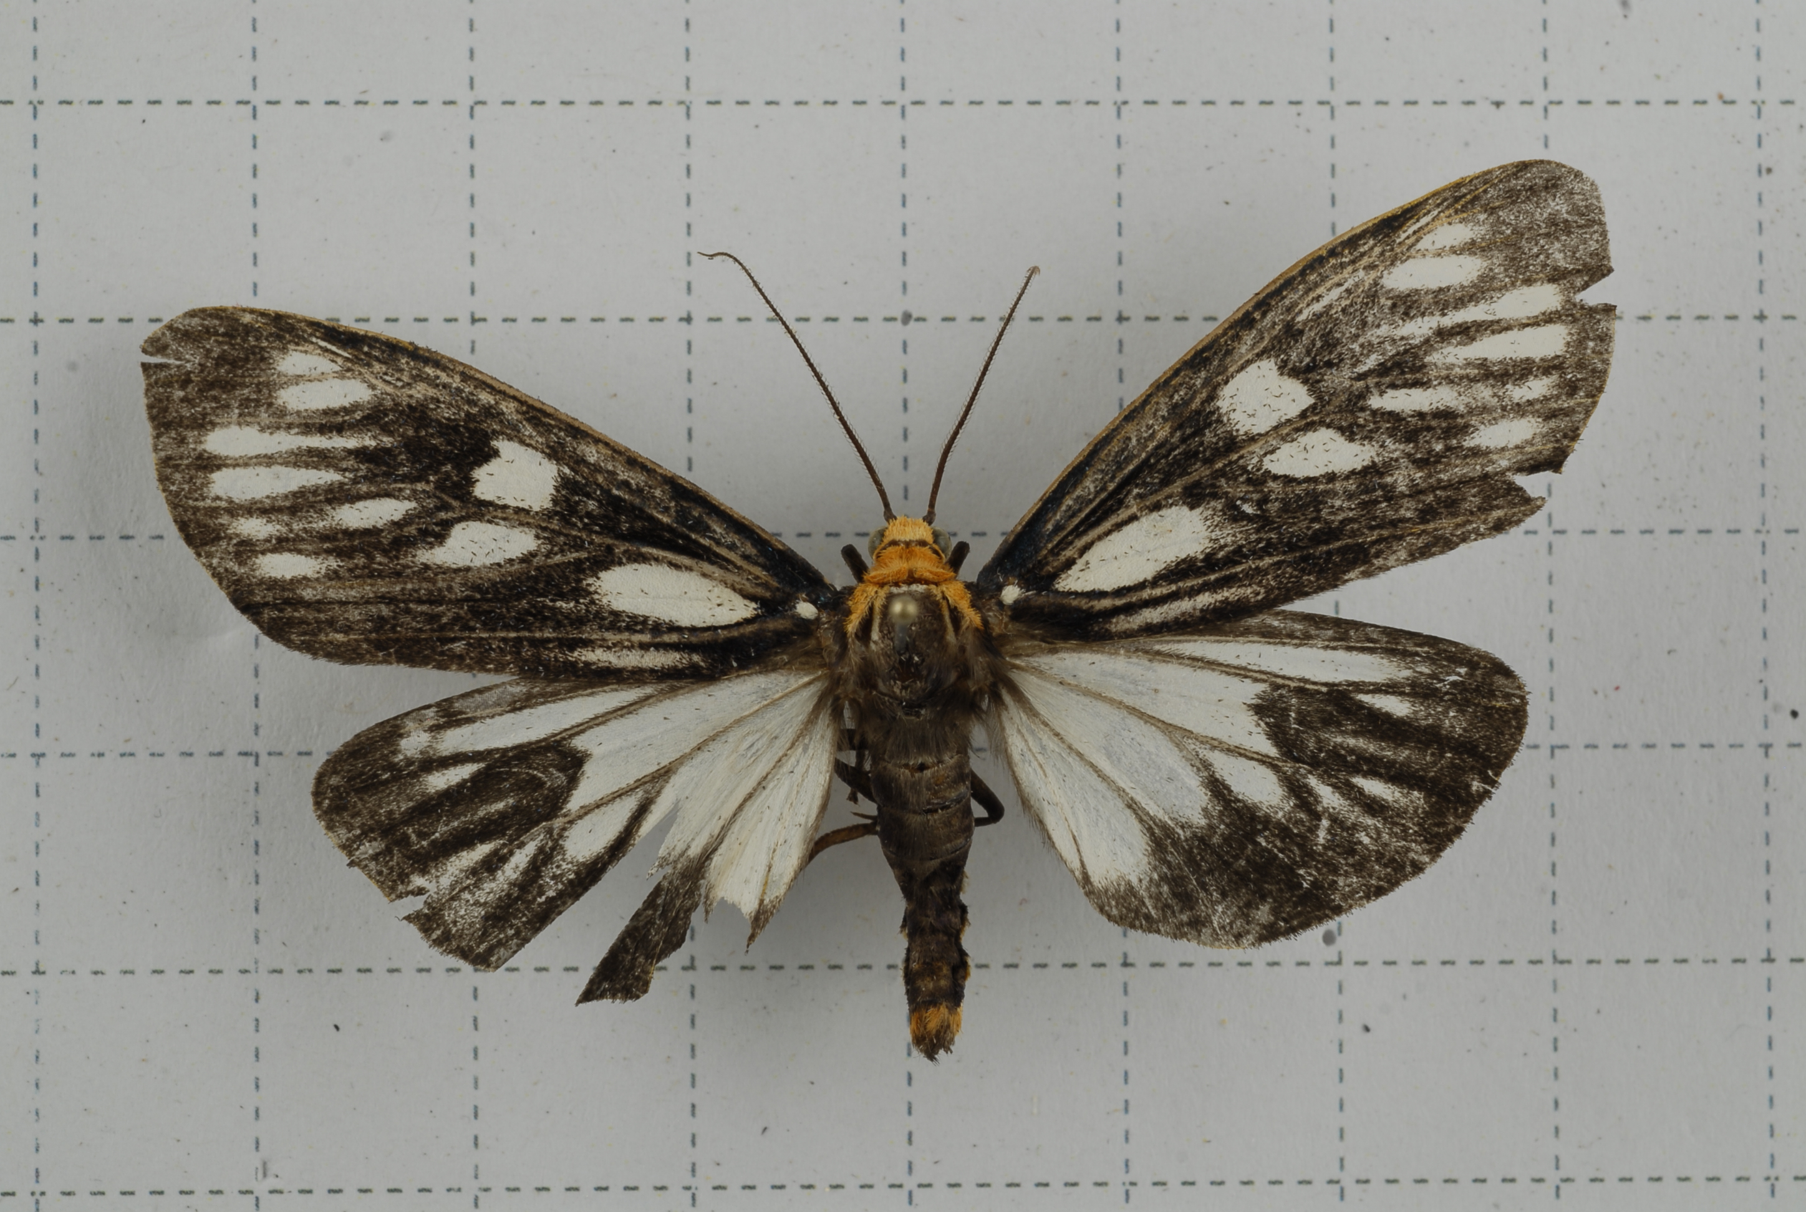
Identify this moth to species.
Macrobrochis gigas
